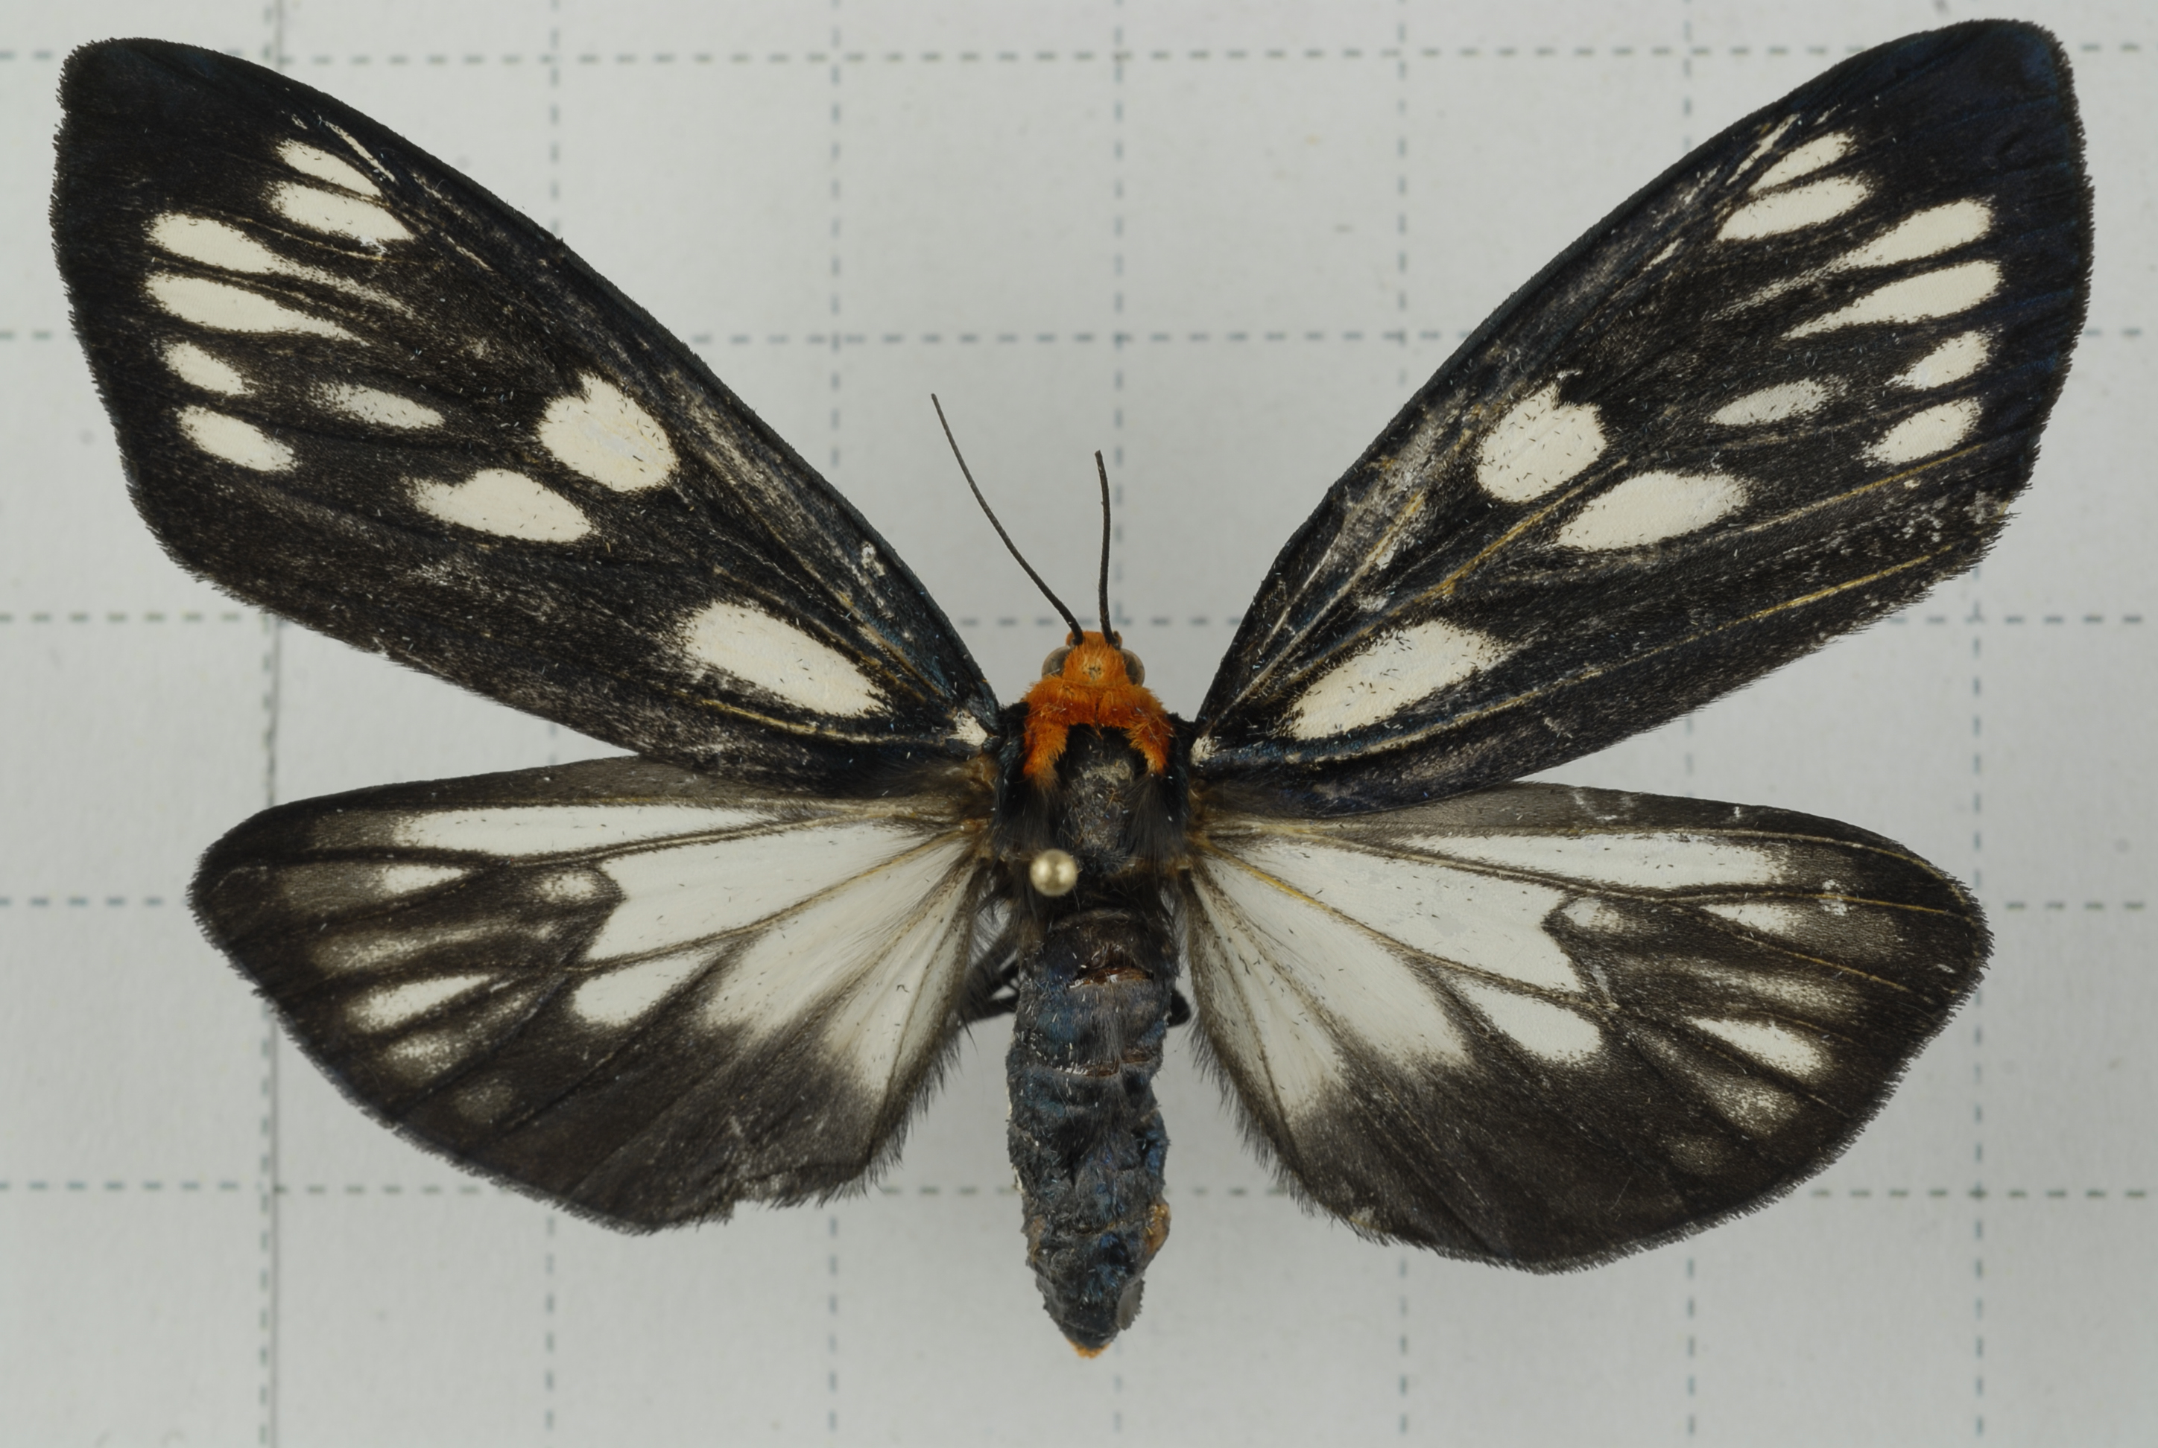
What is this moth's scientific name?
Macrobrochis gigas
